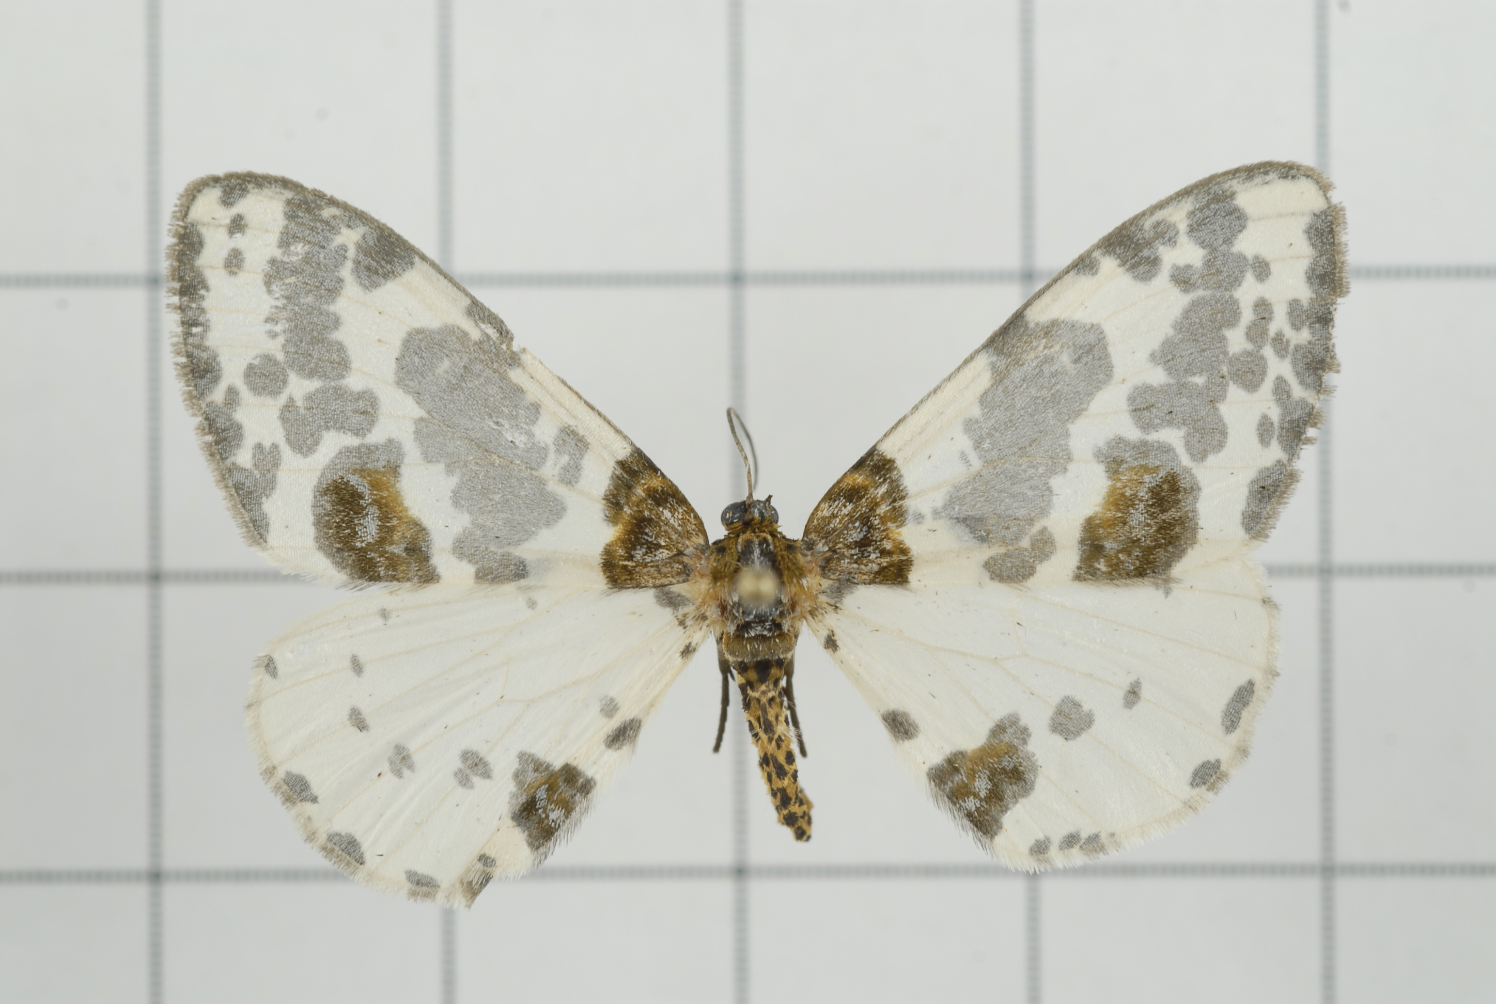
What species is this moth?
Abraxas persimplex
